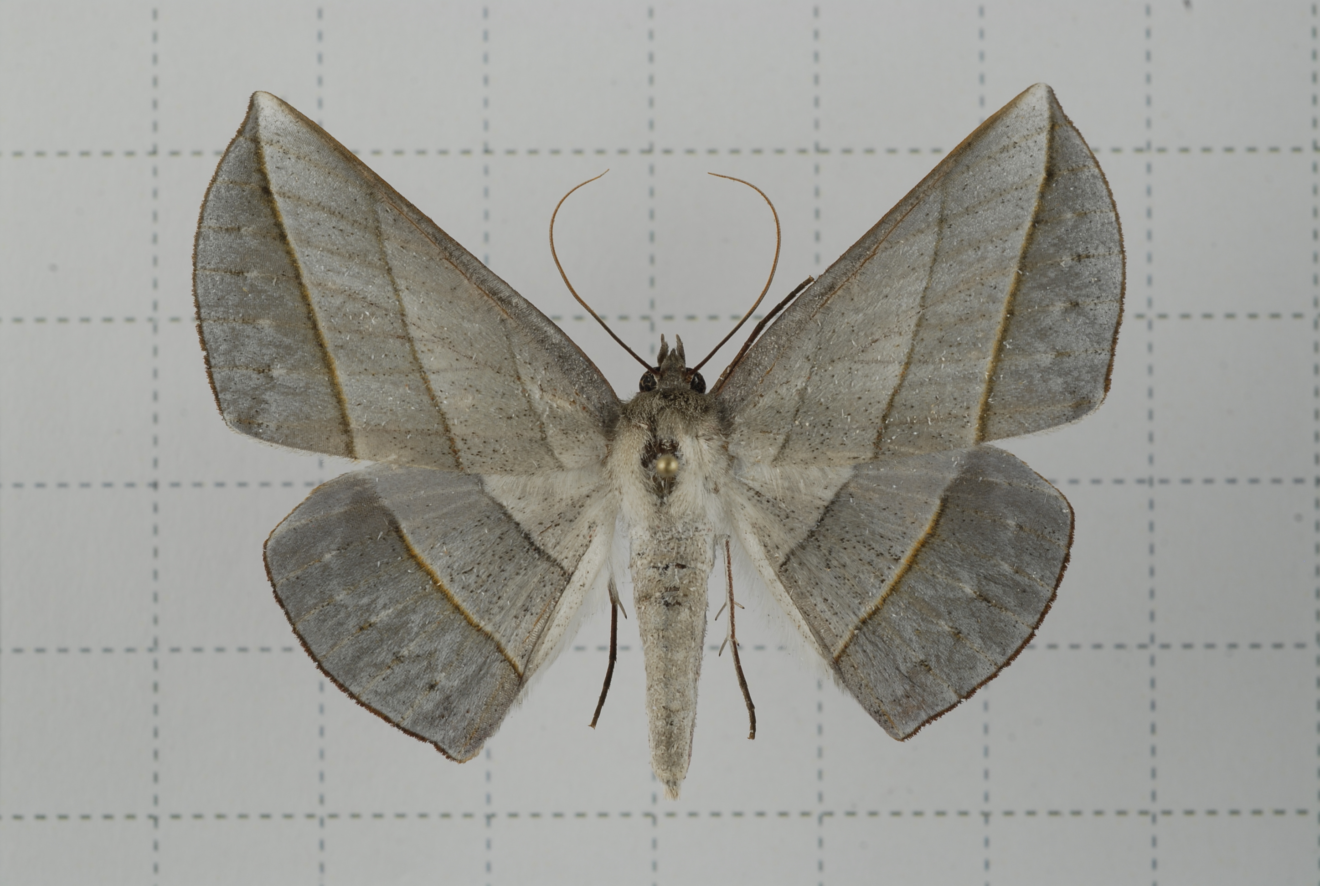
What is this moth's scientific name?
Sarcinodes aequilinearia
